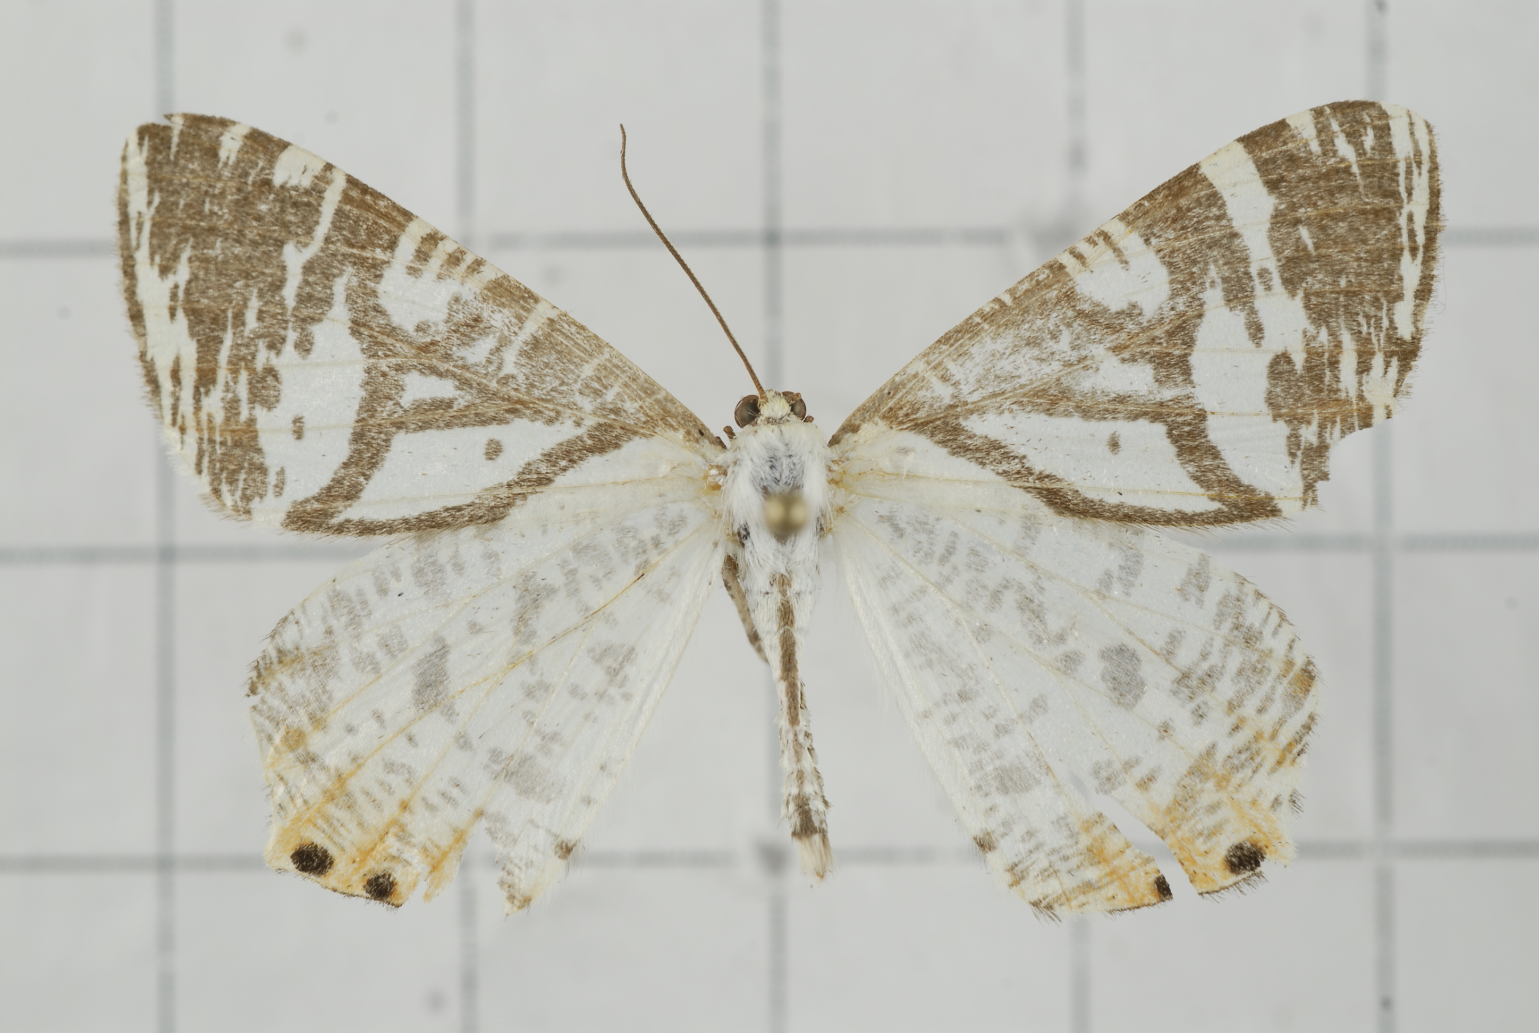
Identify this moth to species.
Ourapteryx ramosa
